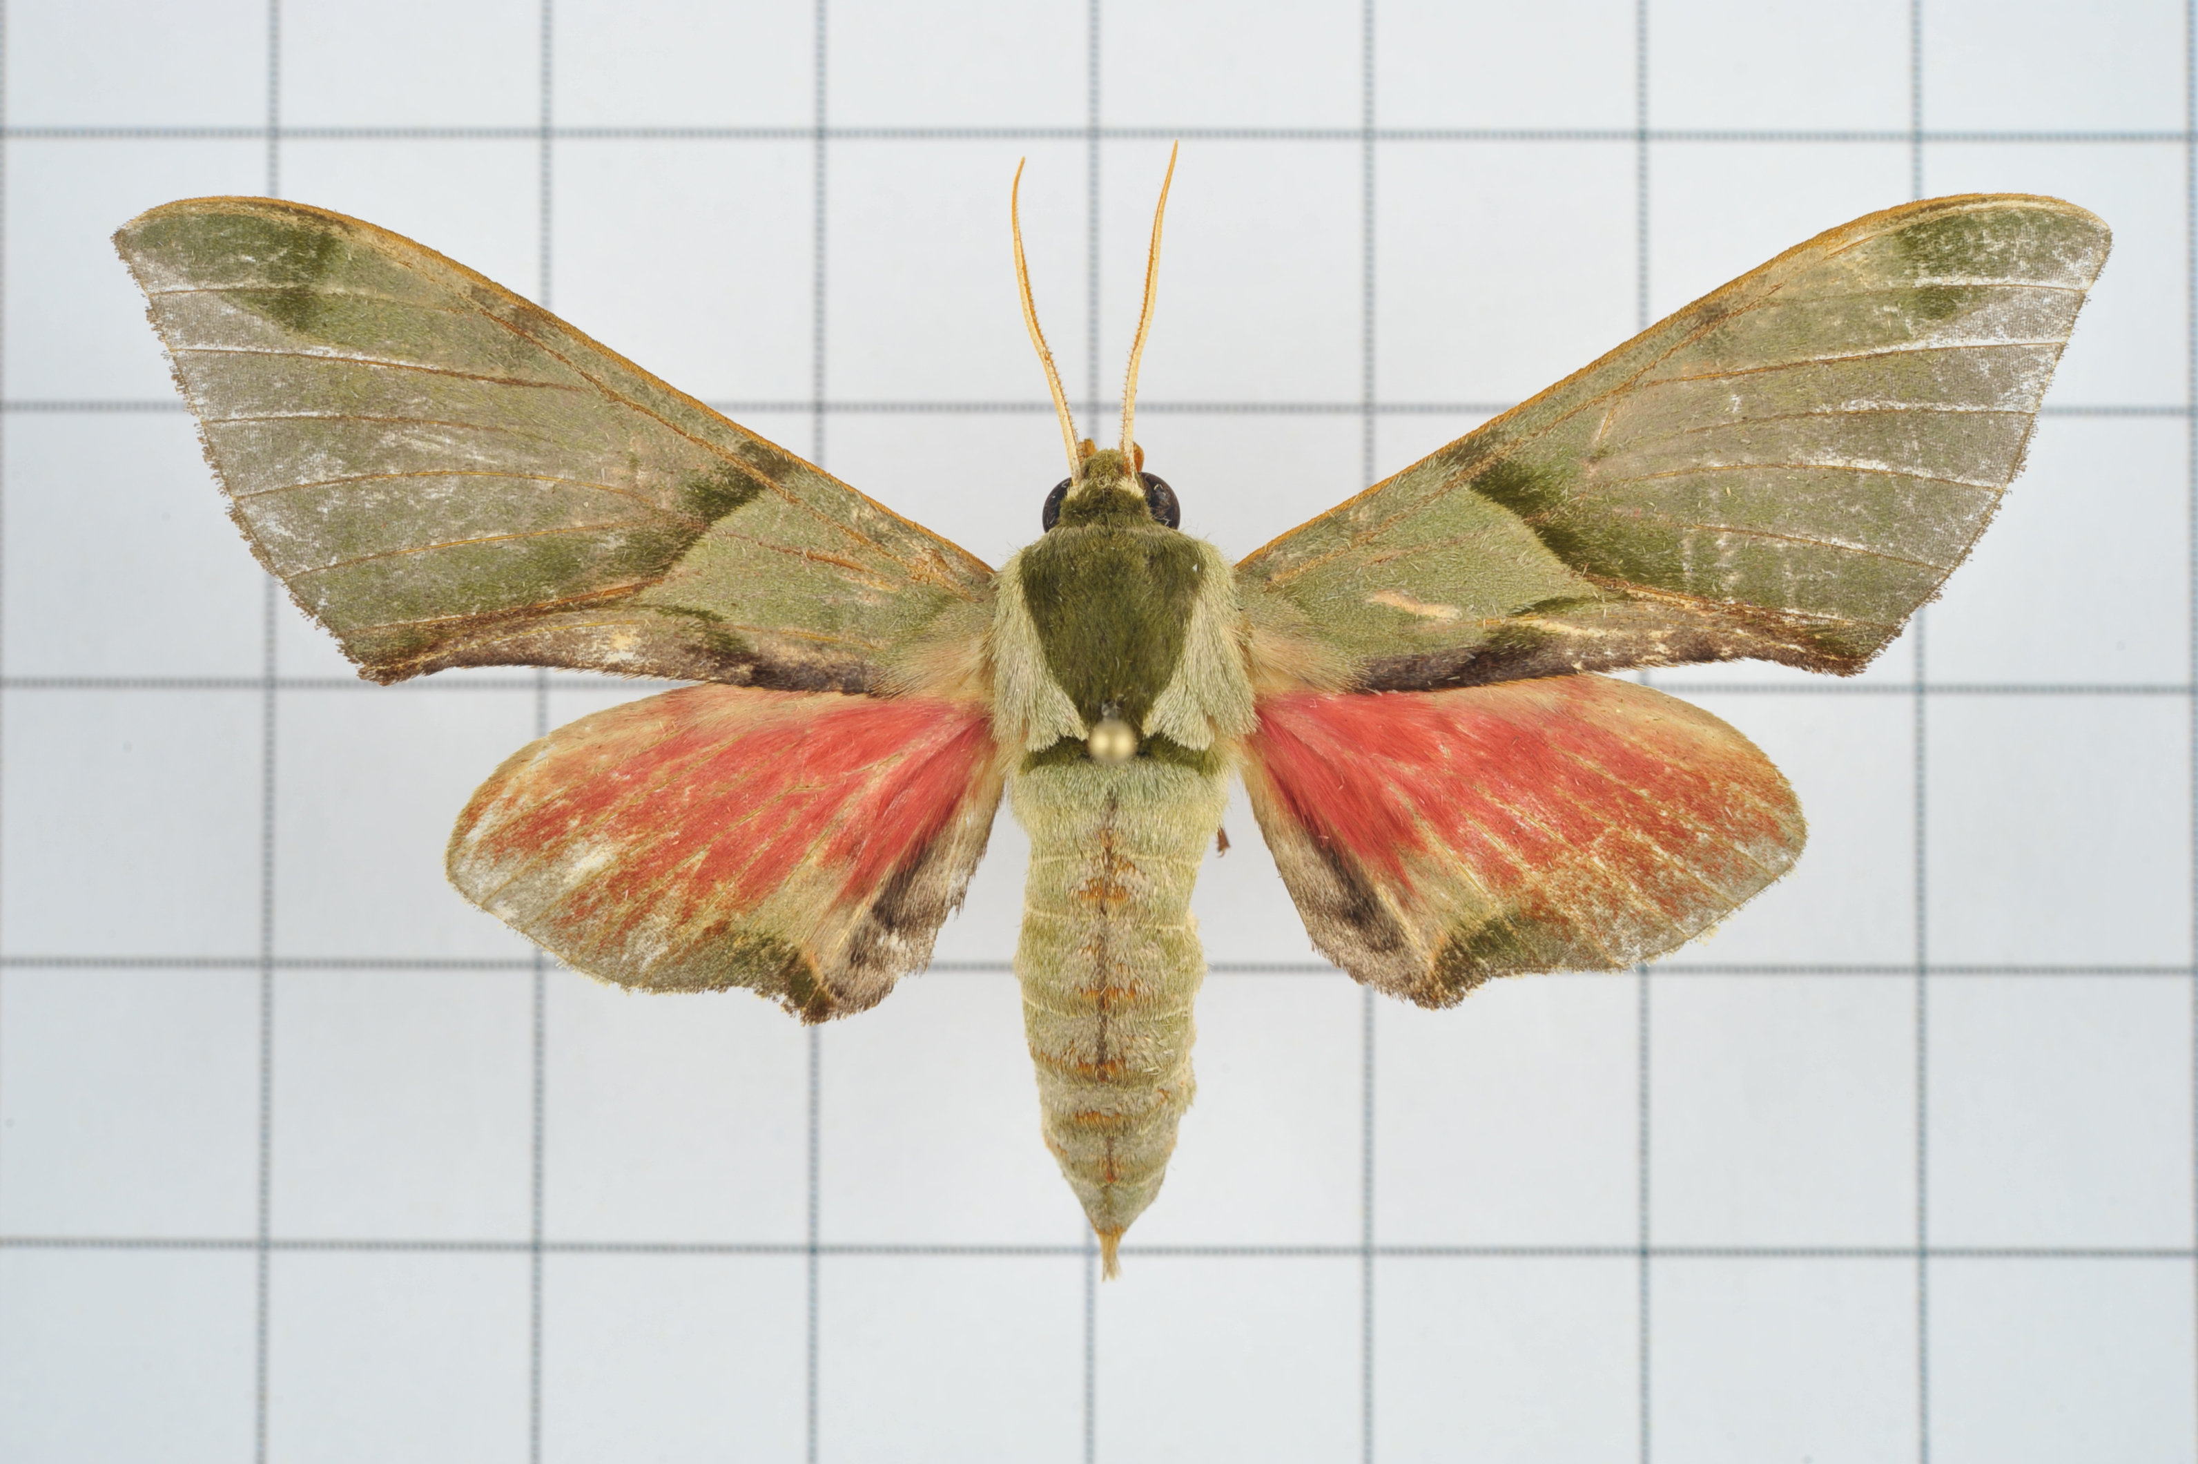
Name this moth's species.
Callambulyx tatarinovii formosana
